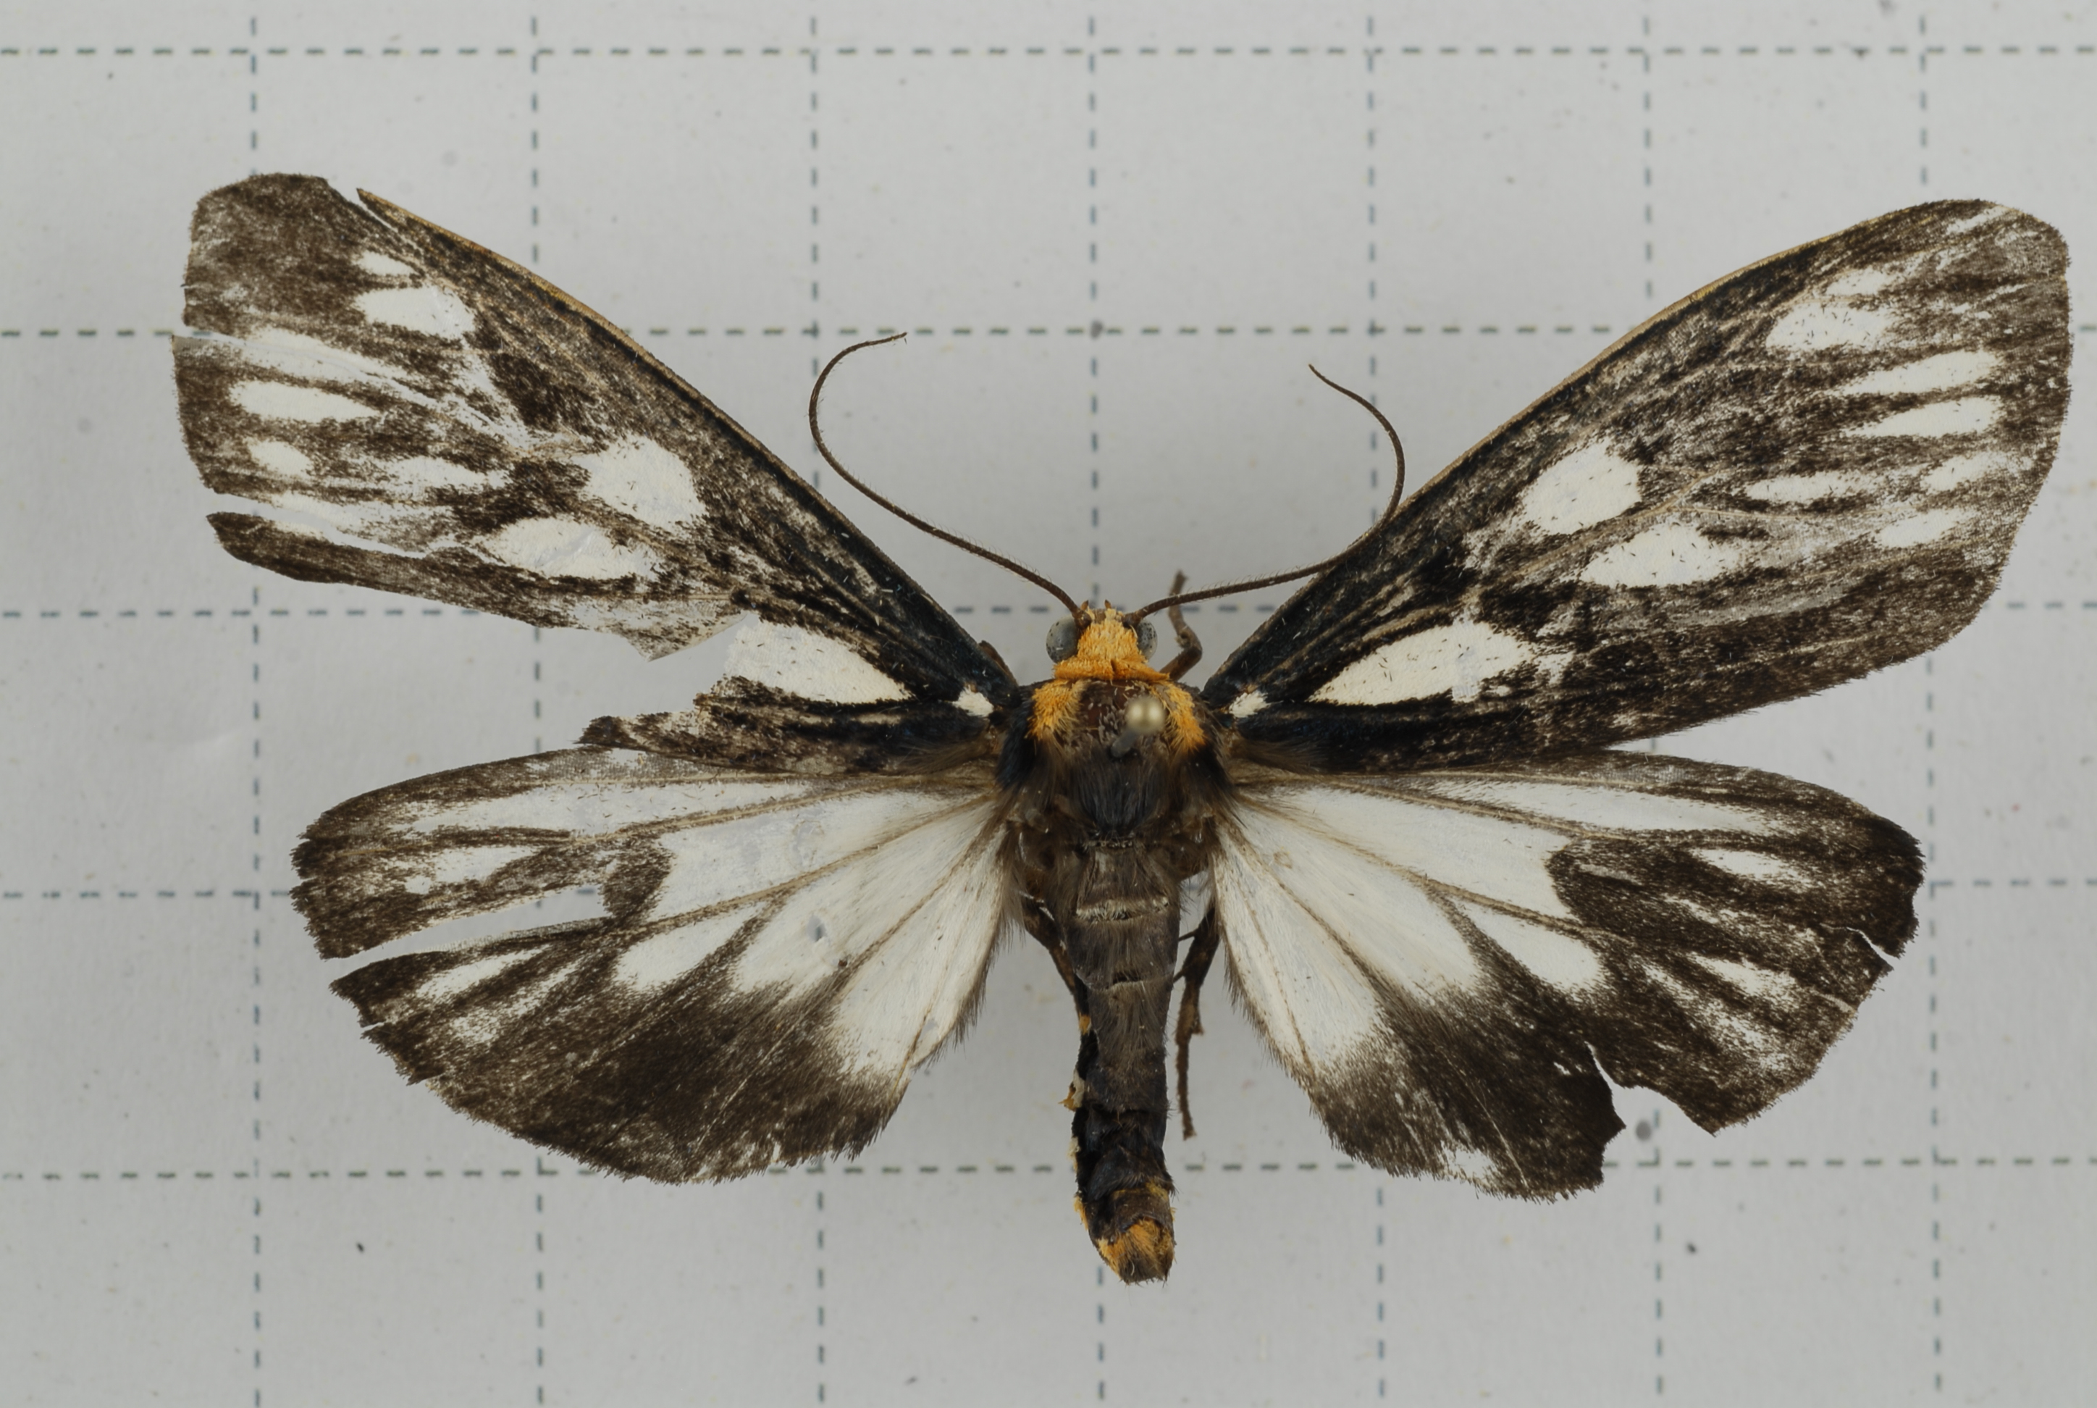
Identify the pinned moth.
Macrobrochis gigas
